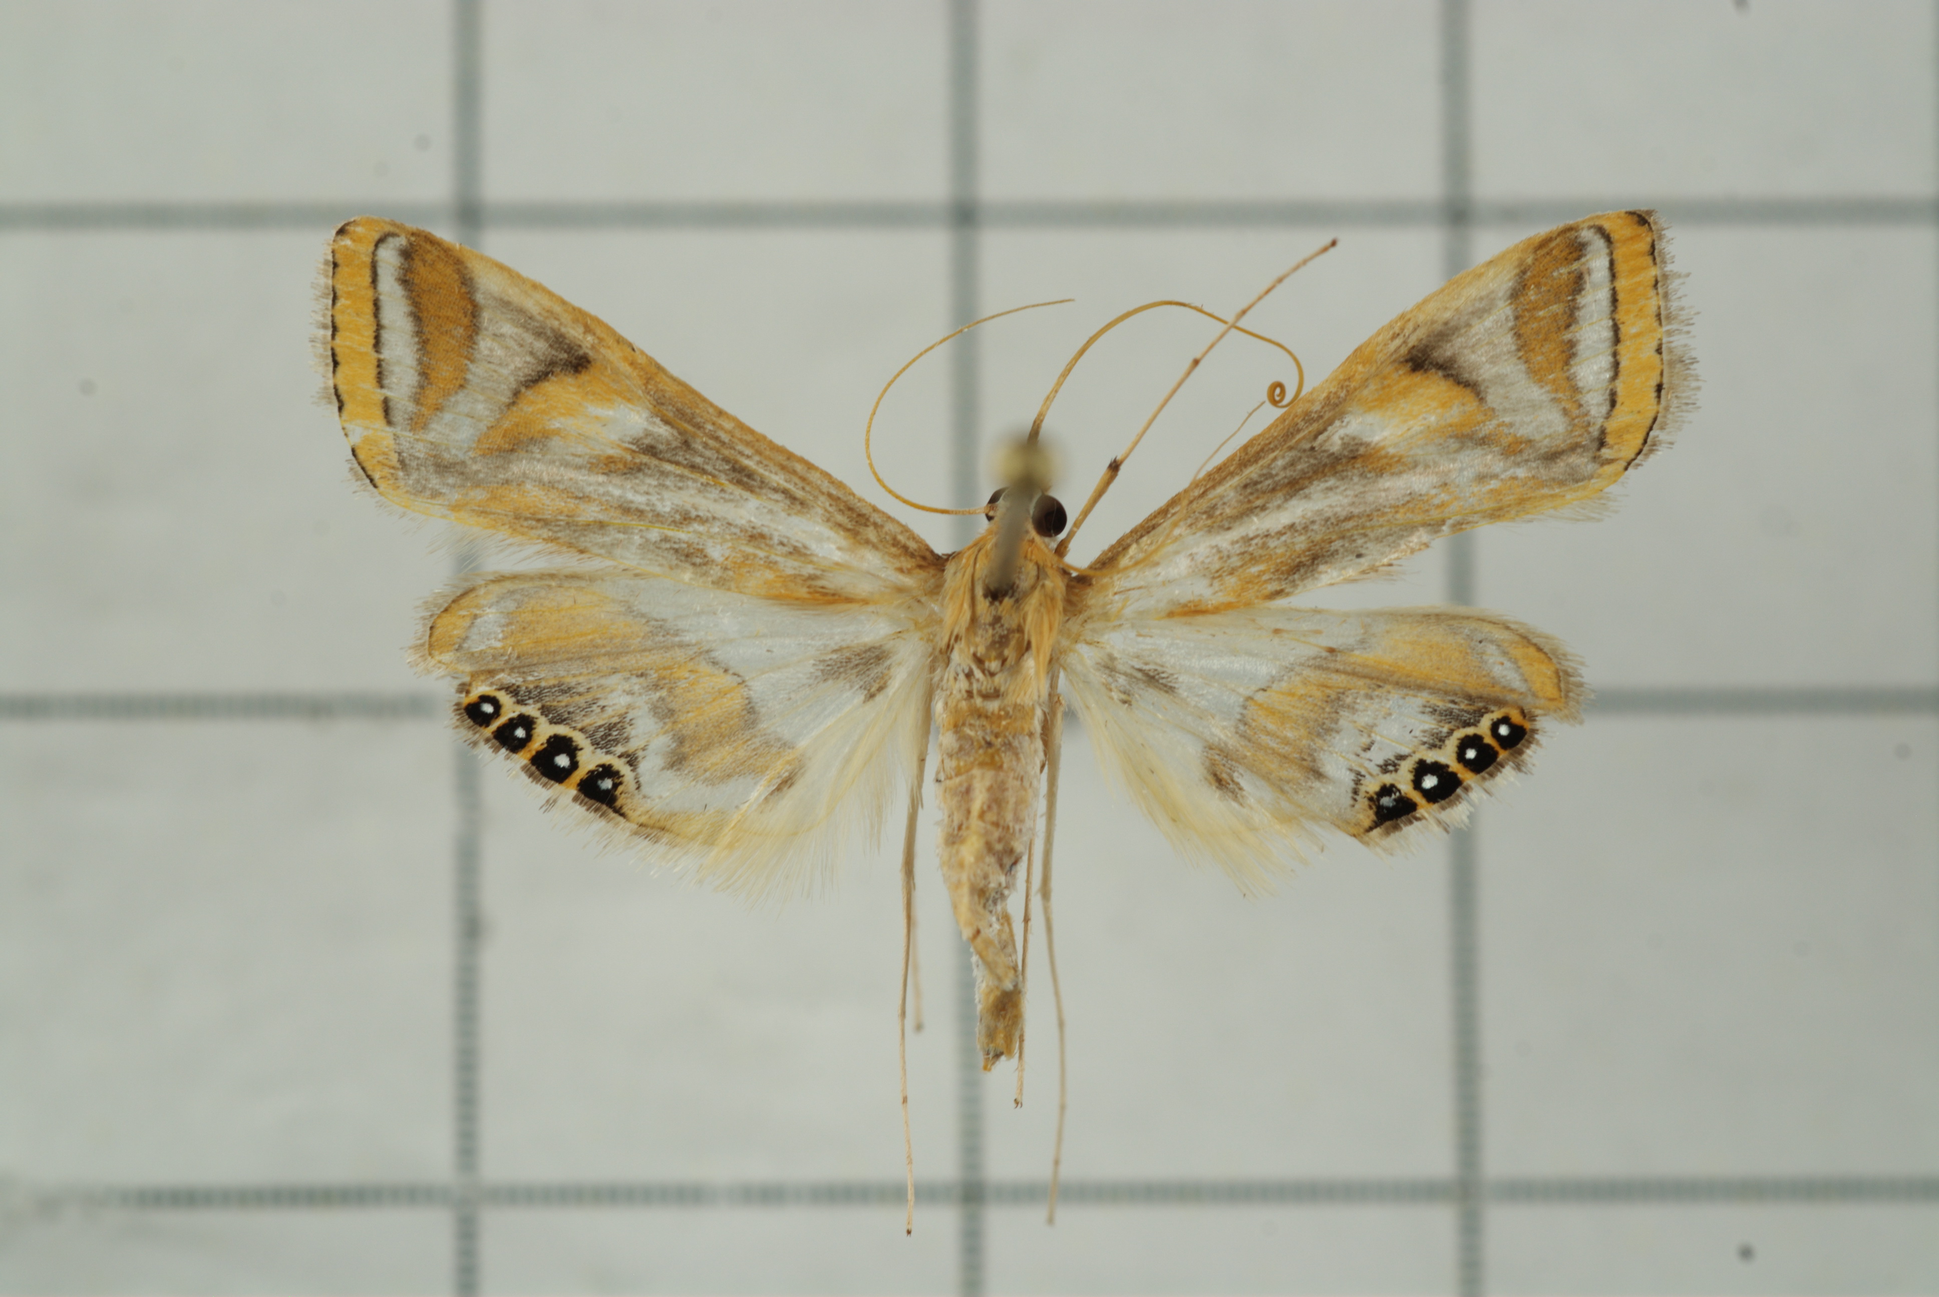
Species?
Eoophyla conjunctalis
